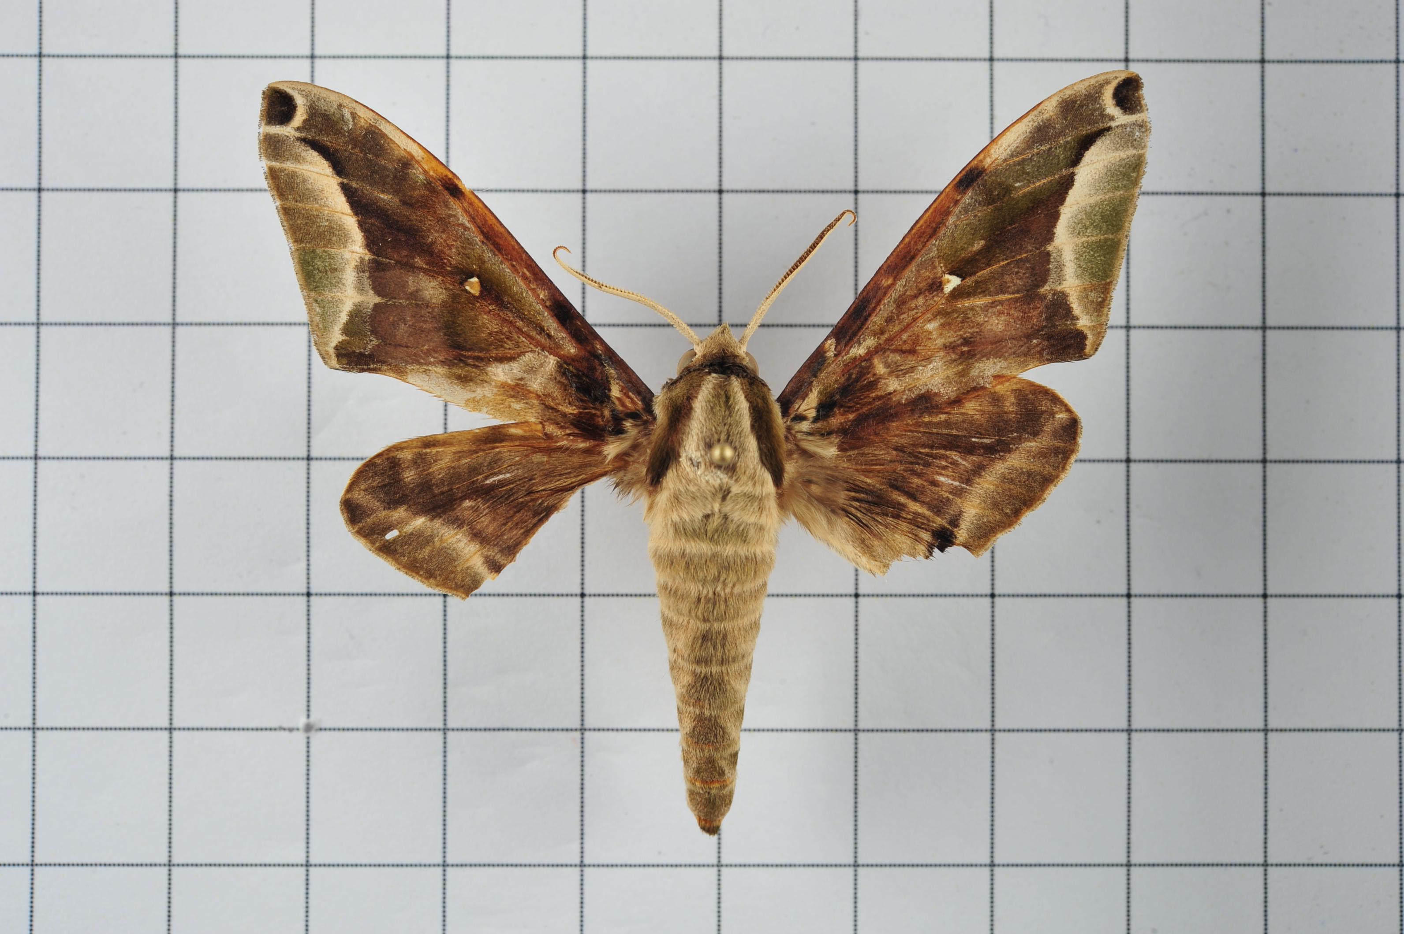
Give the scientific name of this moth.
Parum colligata
